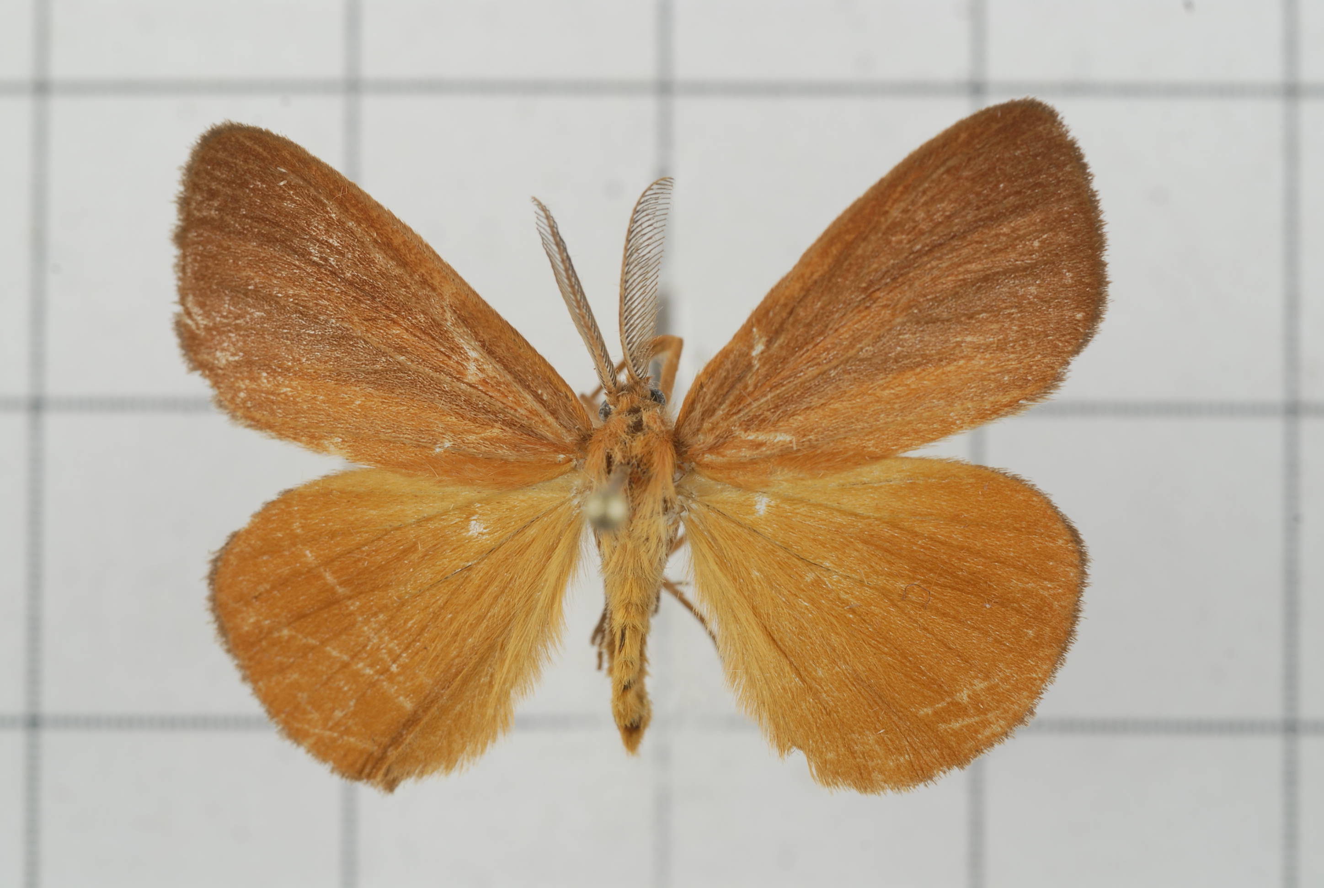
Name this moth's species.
Pantana substrigosa
